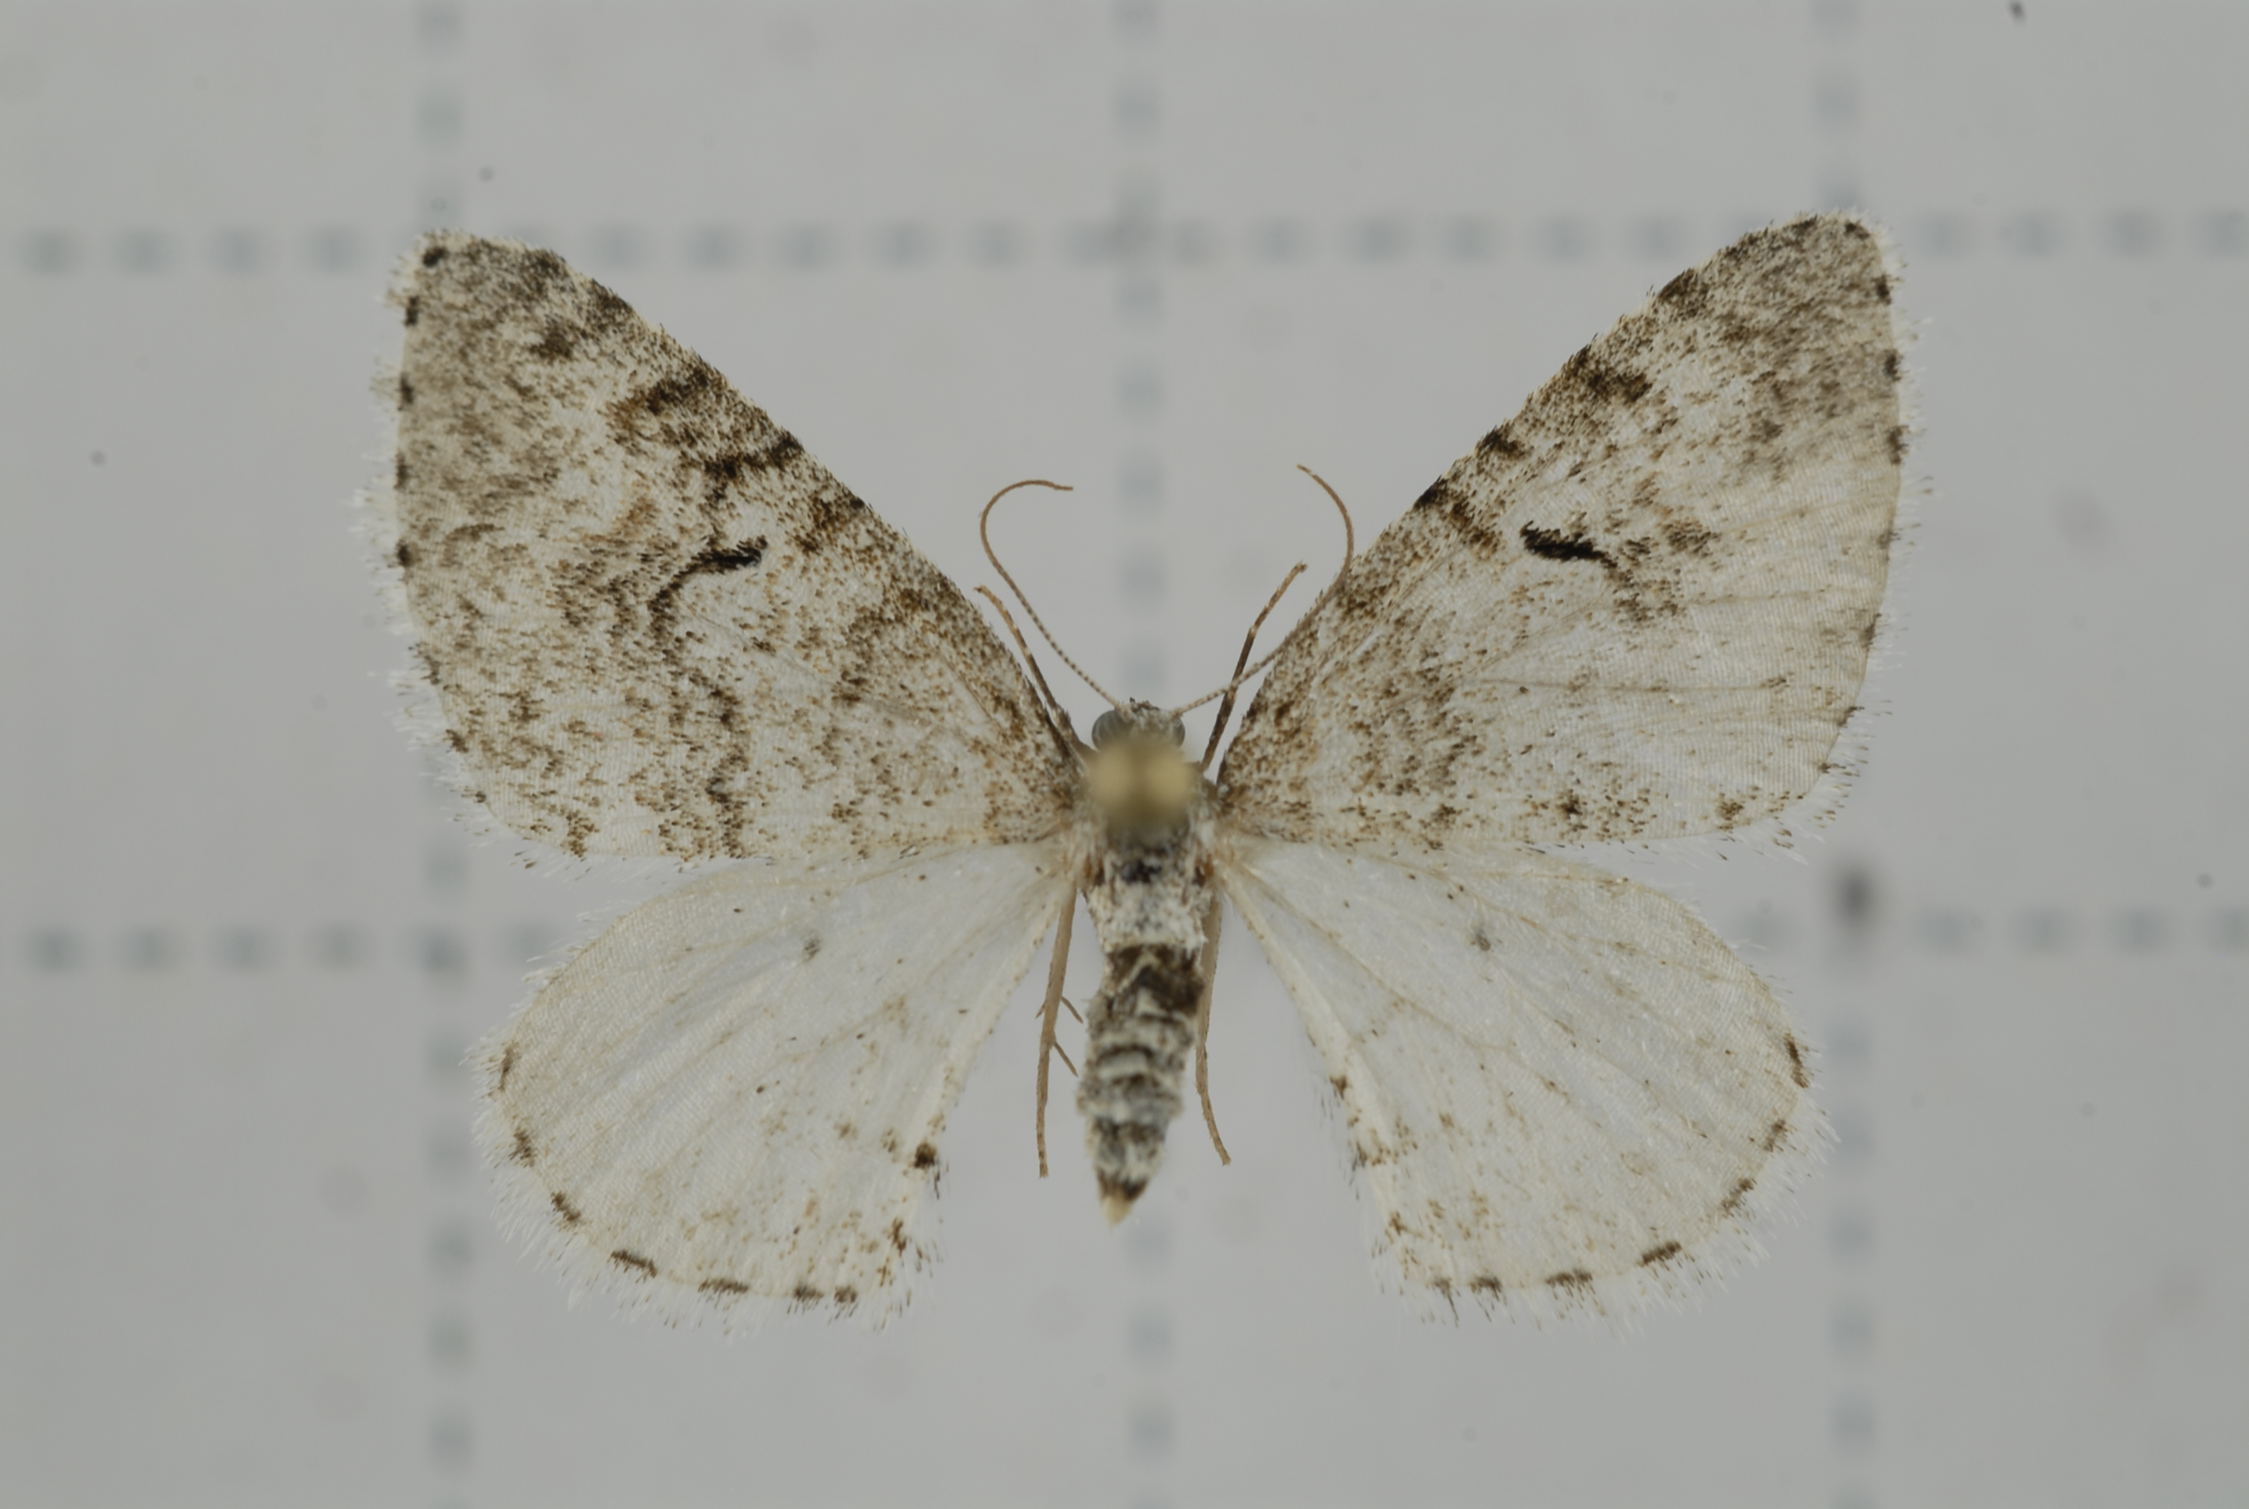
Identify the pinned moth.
Venusia megaspilata
